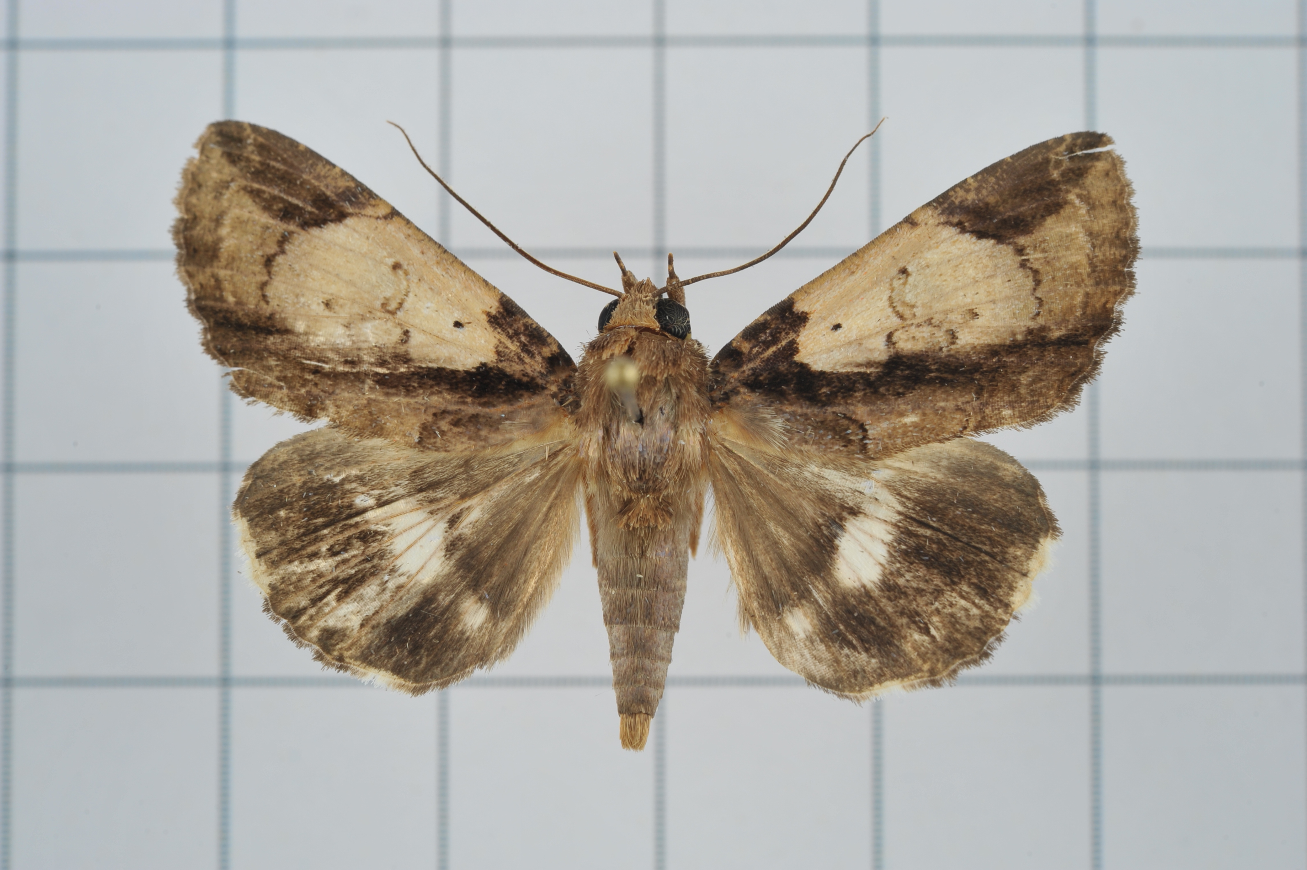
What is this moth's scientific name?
Ercheia cyllaria
